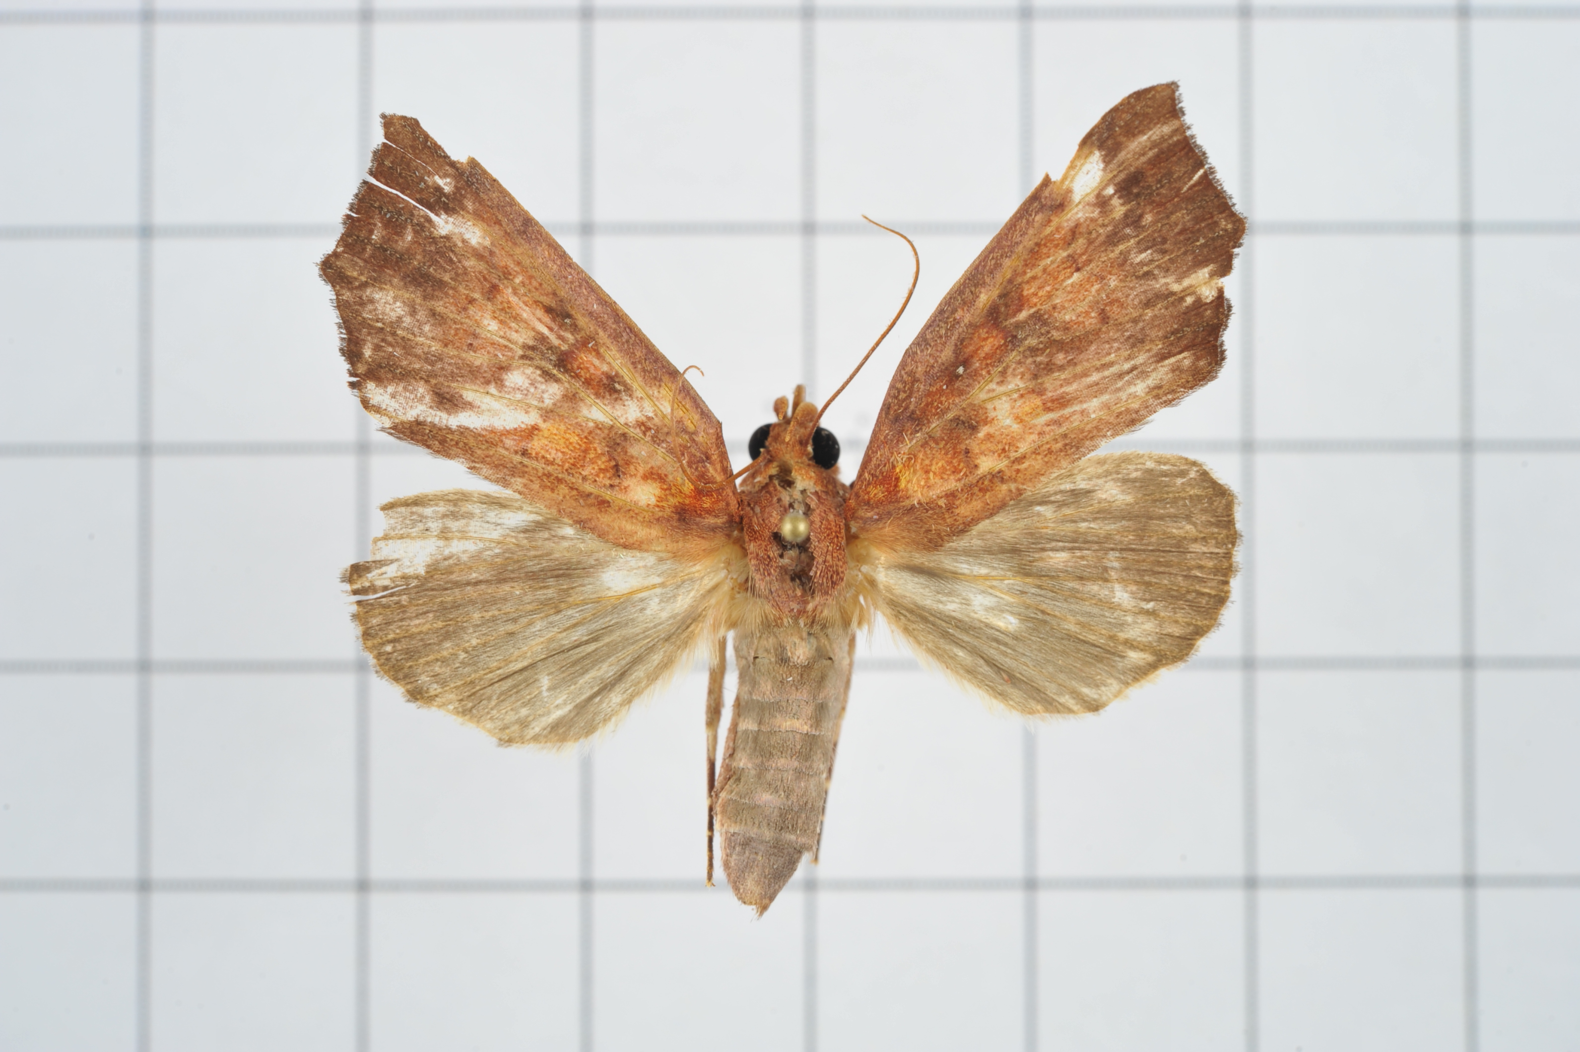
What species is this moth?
Rusicada privata
